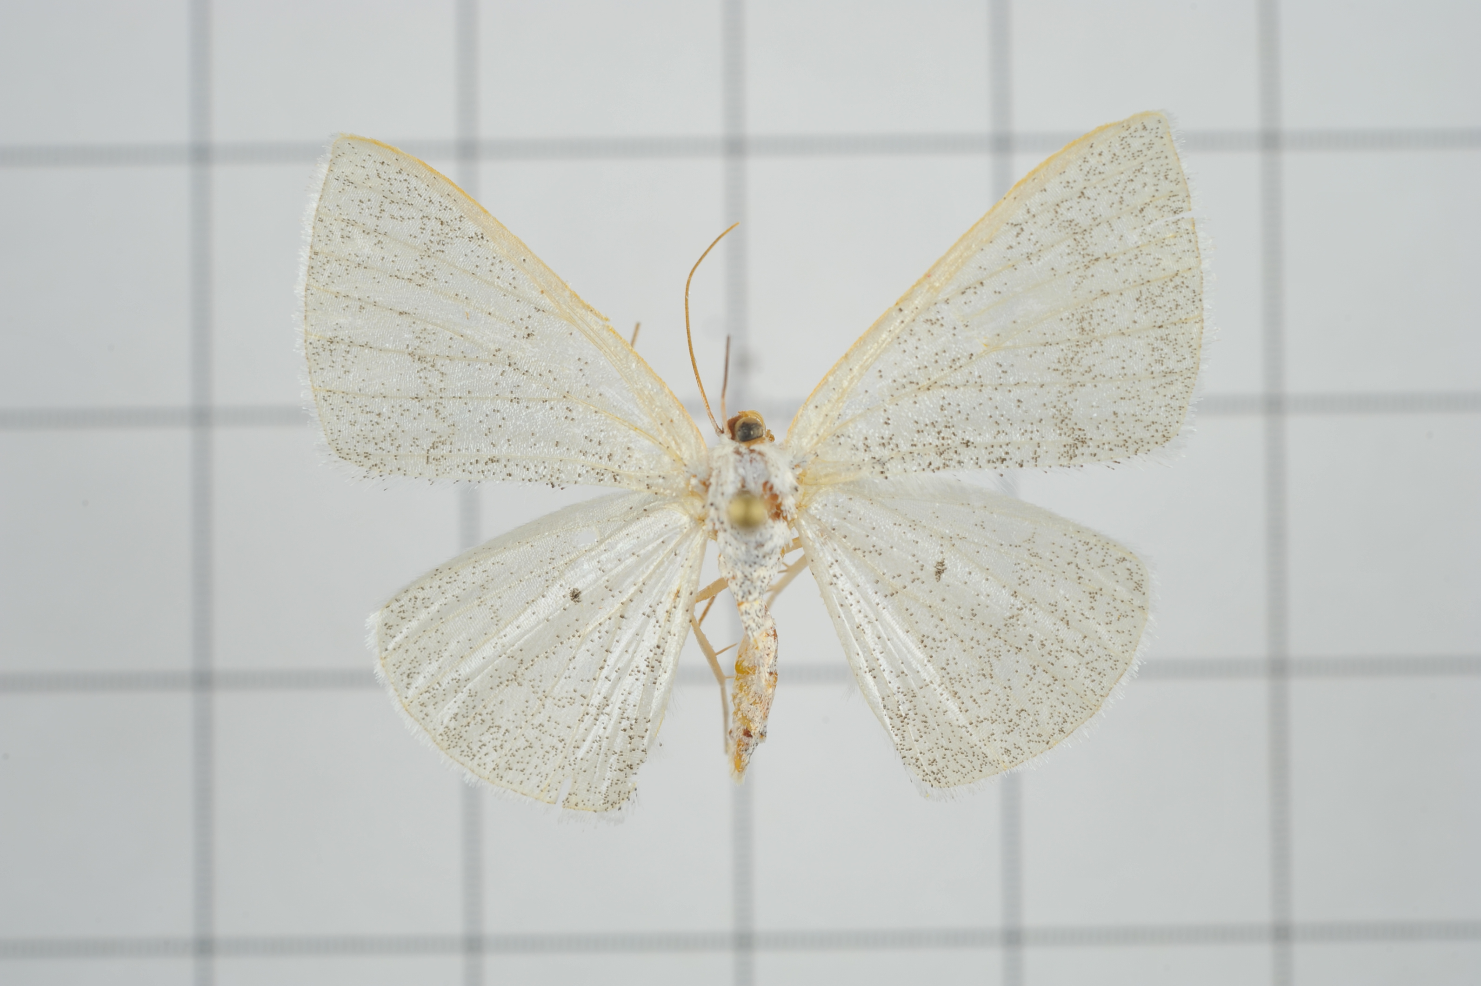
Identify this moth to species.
Lomographa margarita
